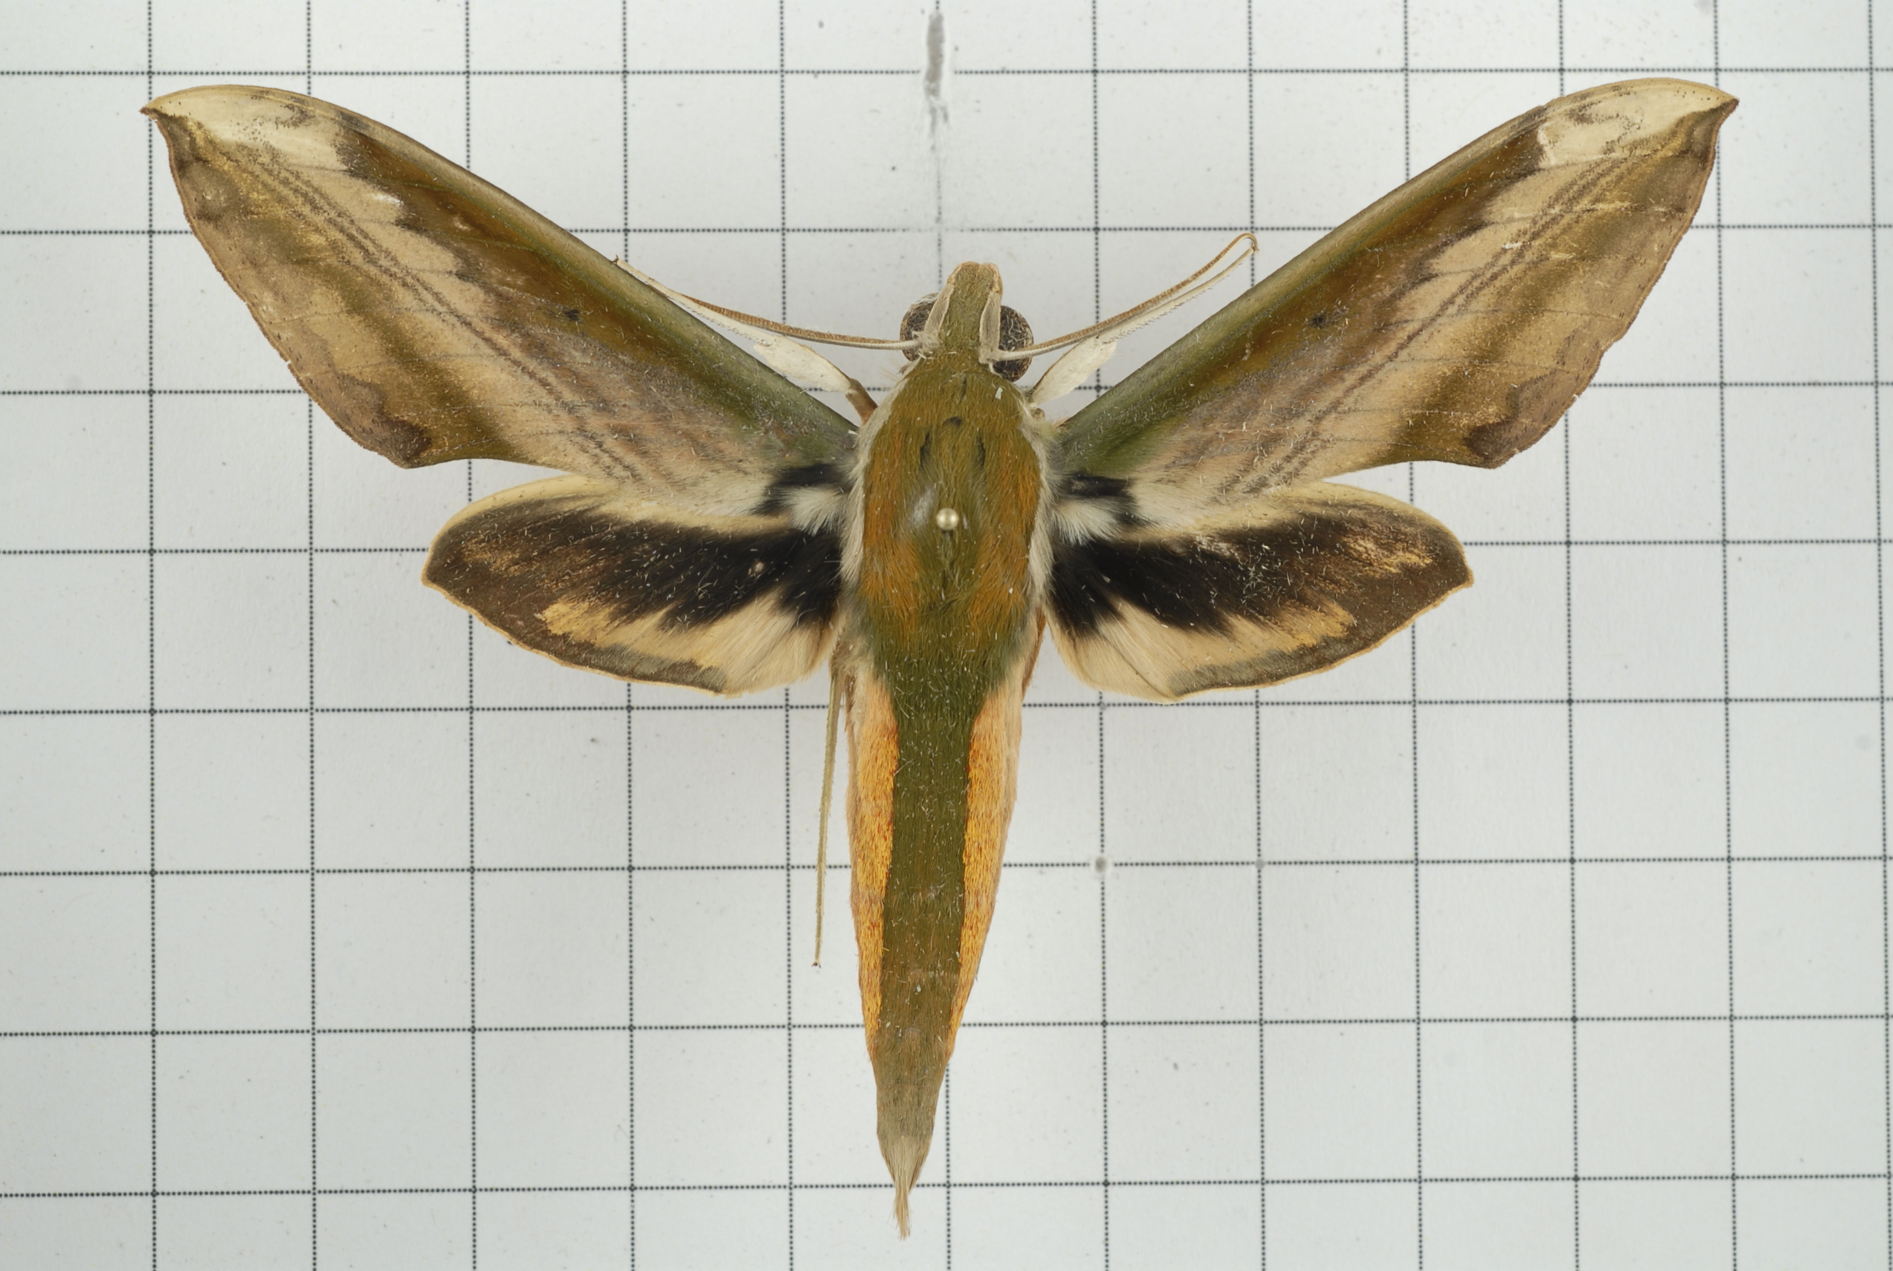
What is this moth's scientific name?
Theretra nessus nessus
